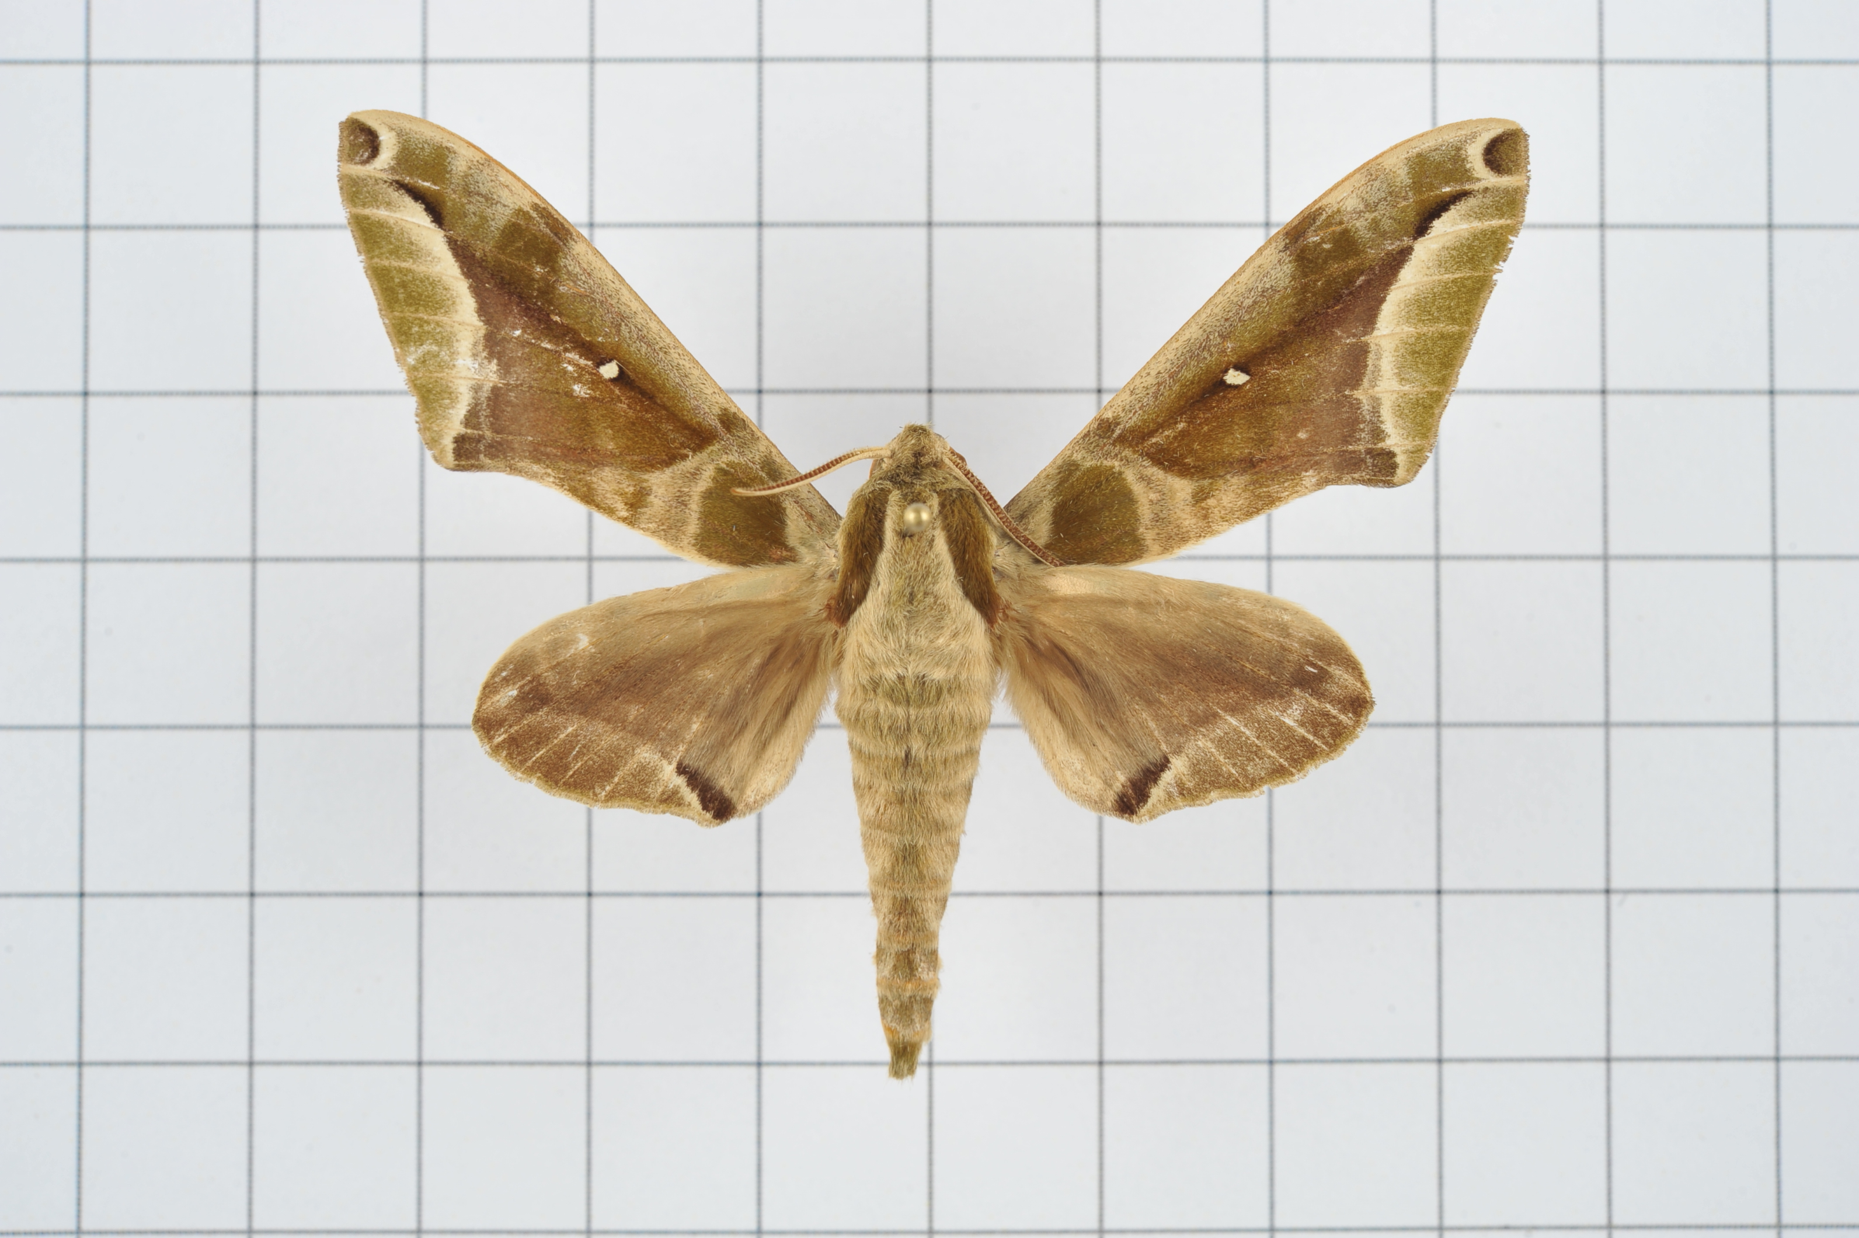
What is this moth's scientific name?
Parum colligata
